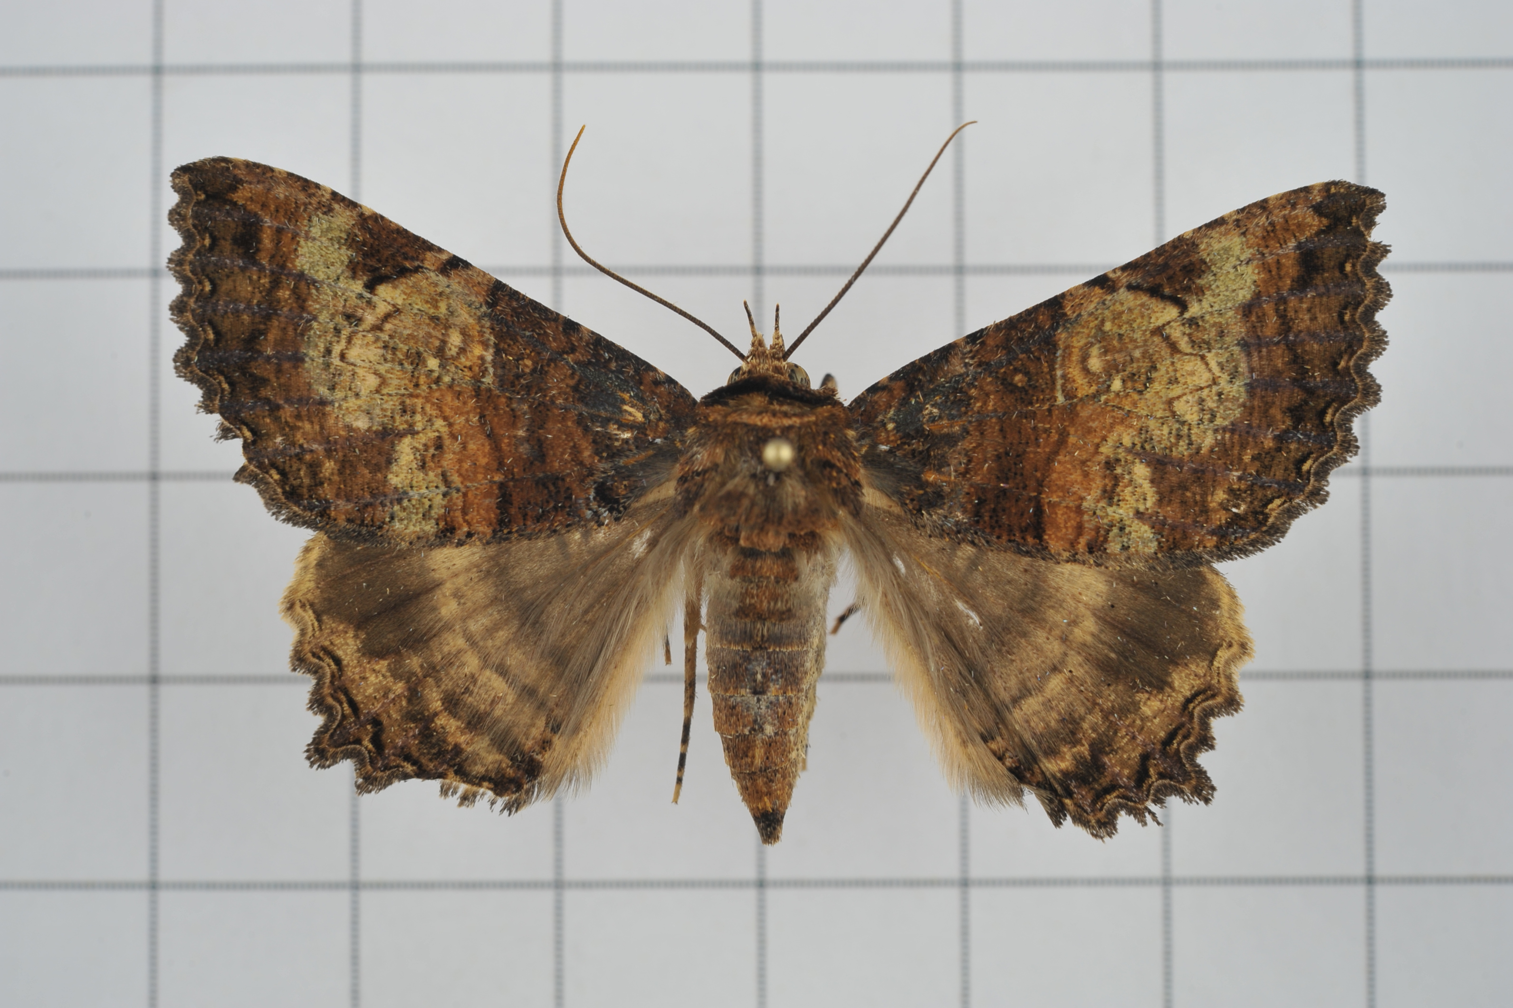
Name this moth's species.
Daddala lucilla
